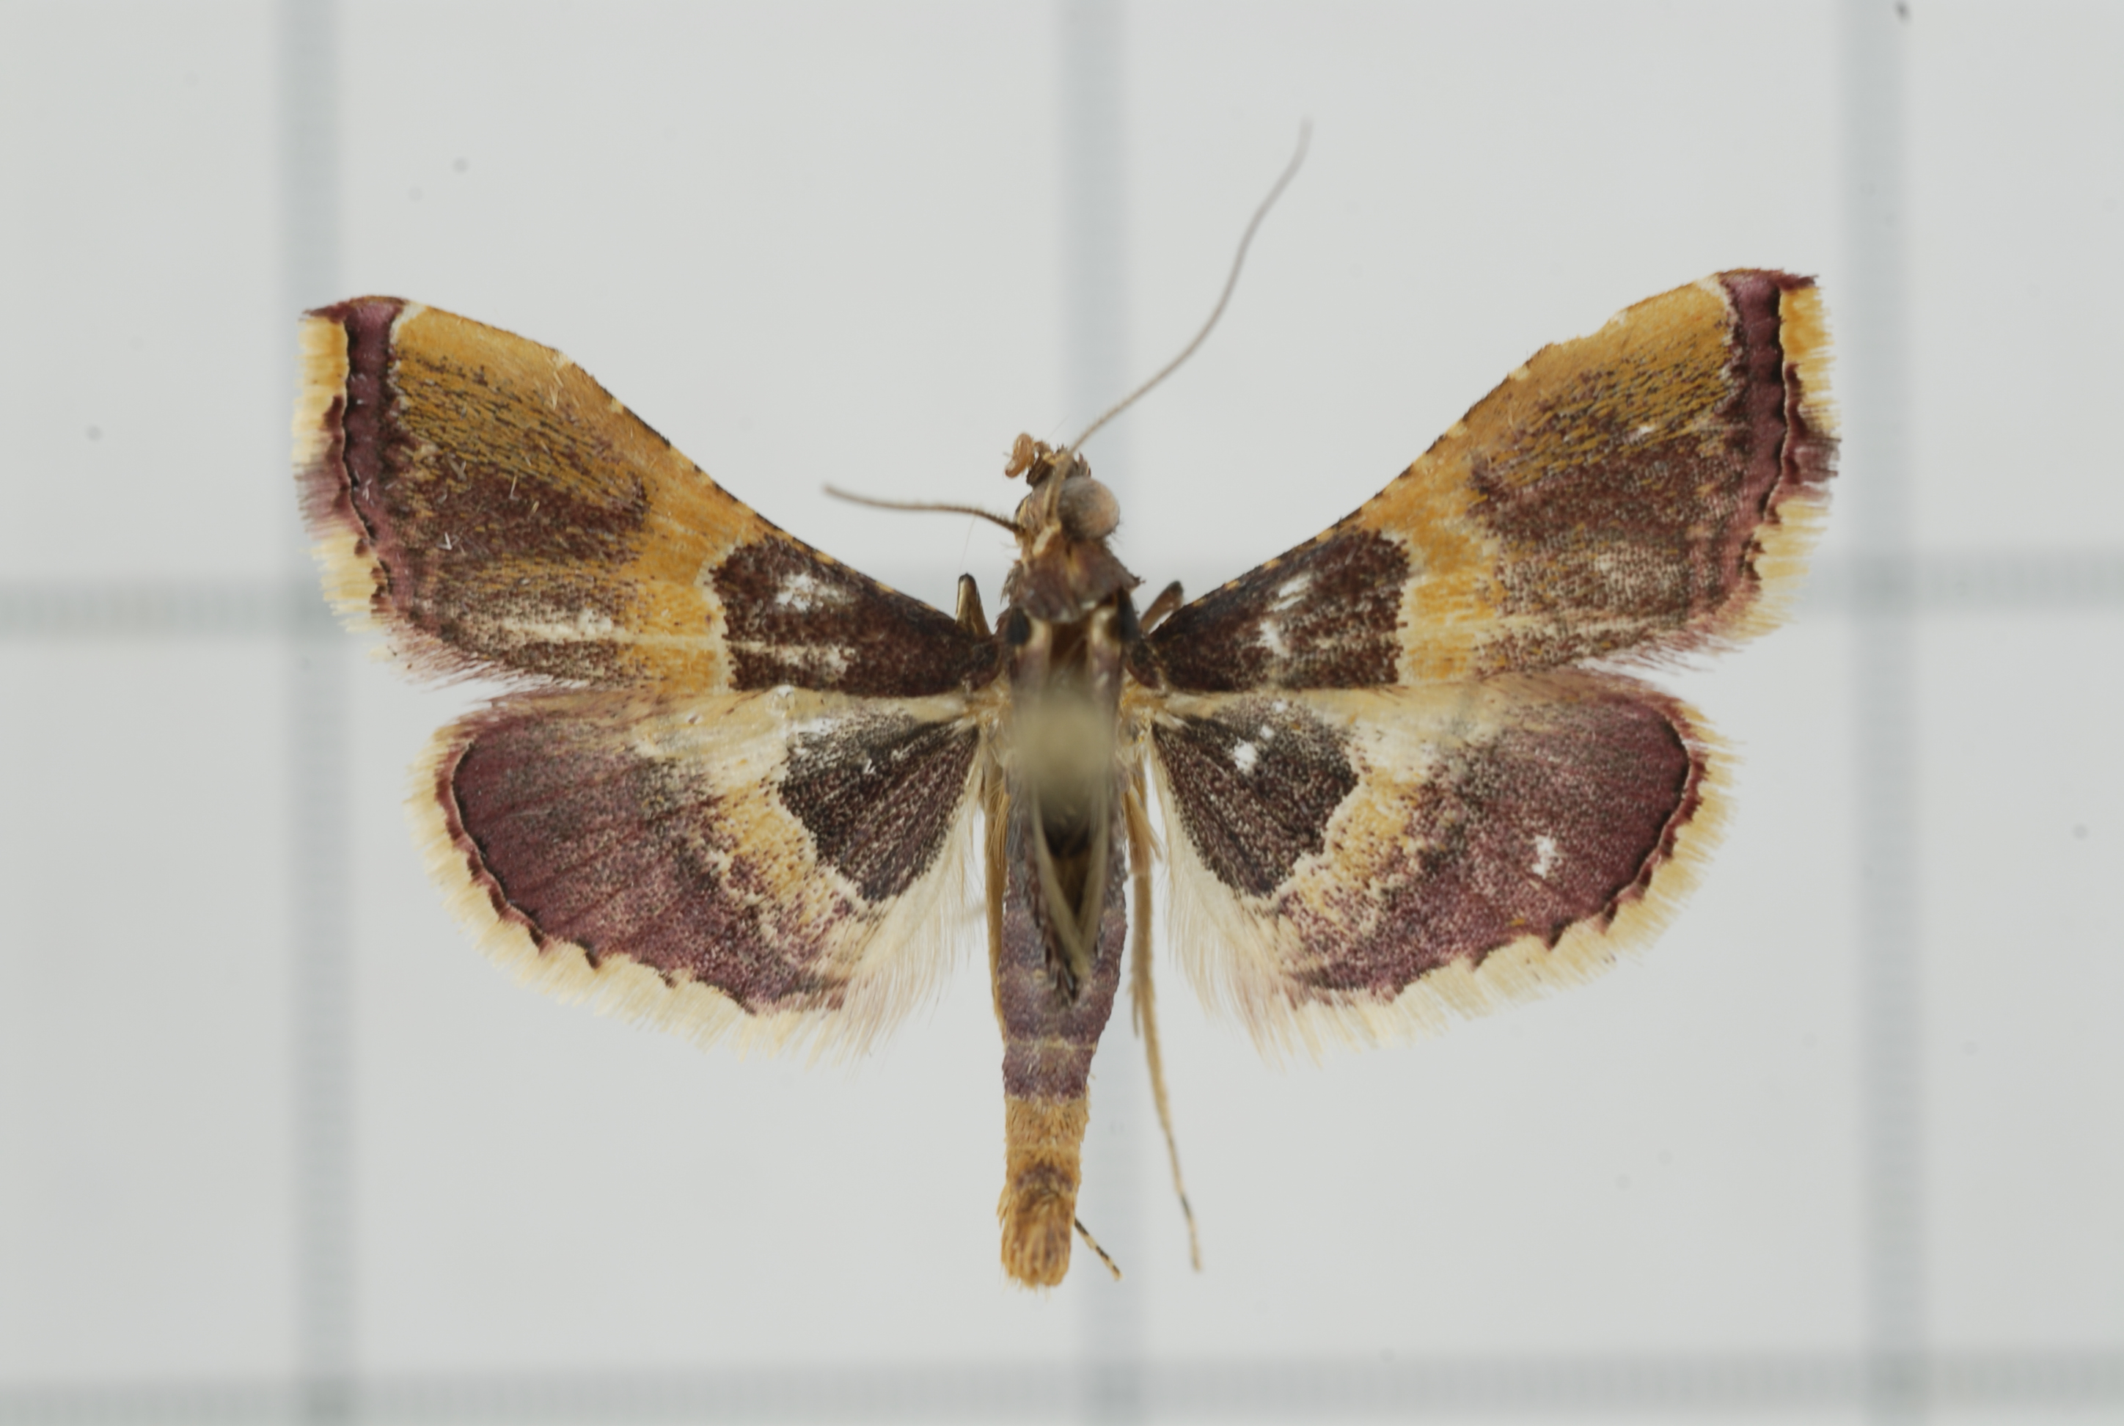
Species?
Endotricha mesenterialis
